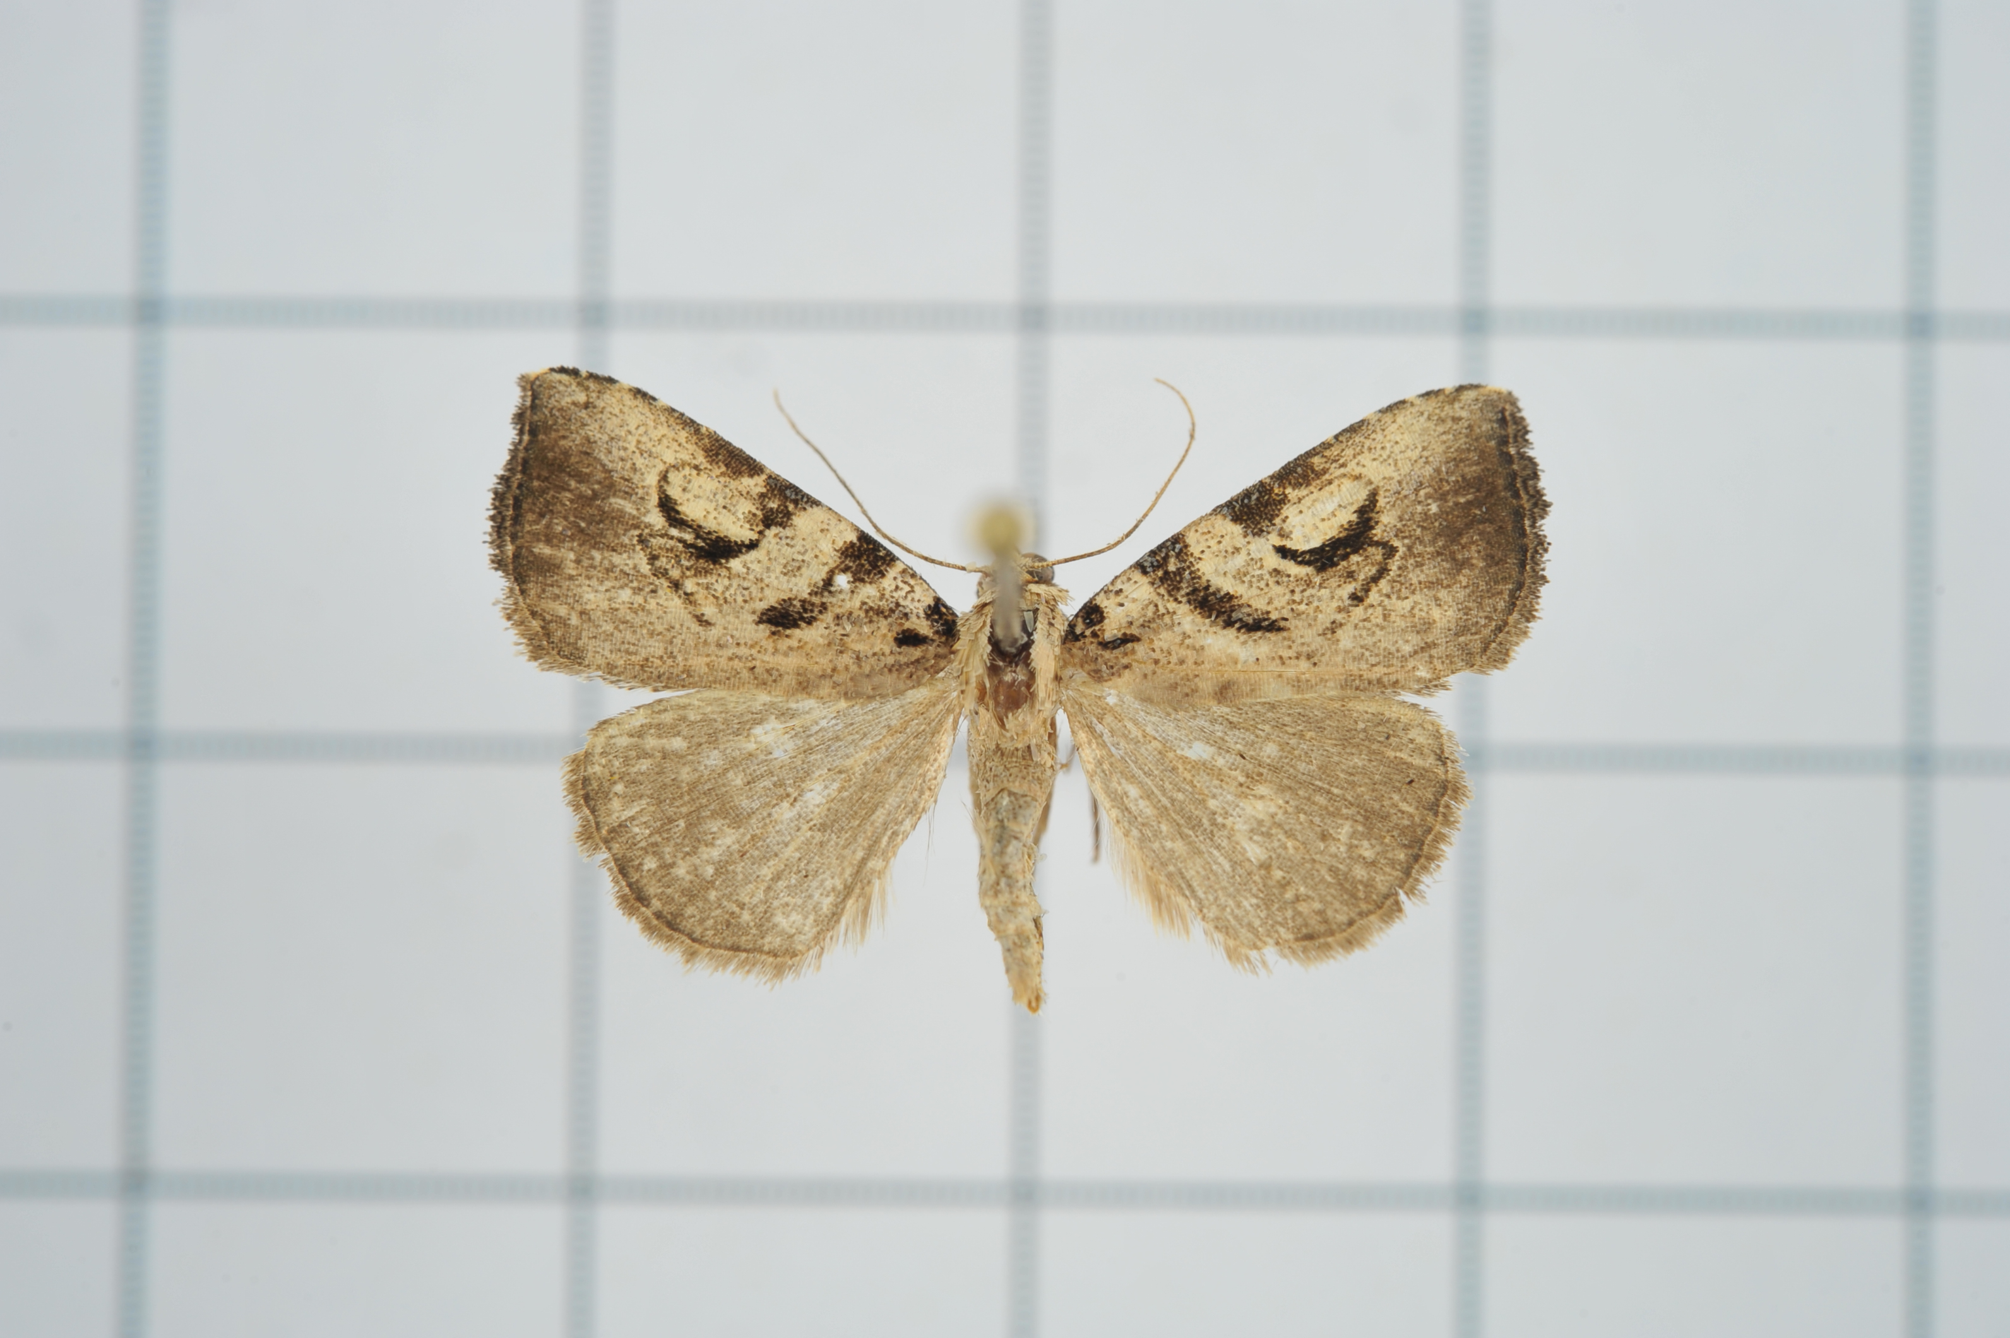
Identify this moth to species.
Oglasa retracta
